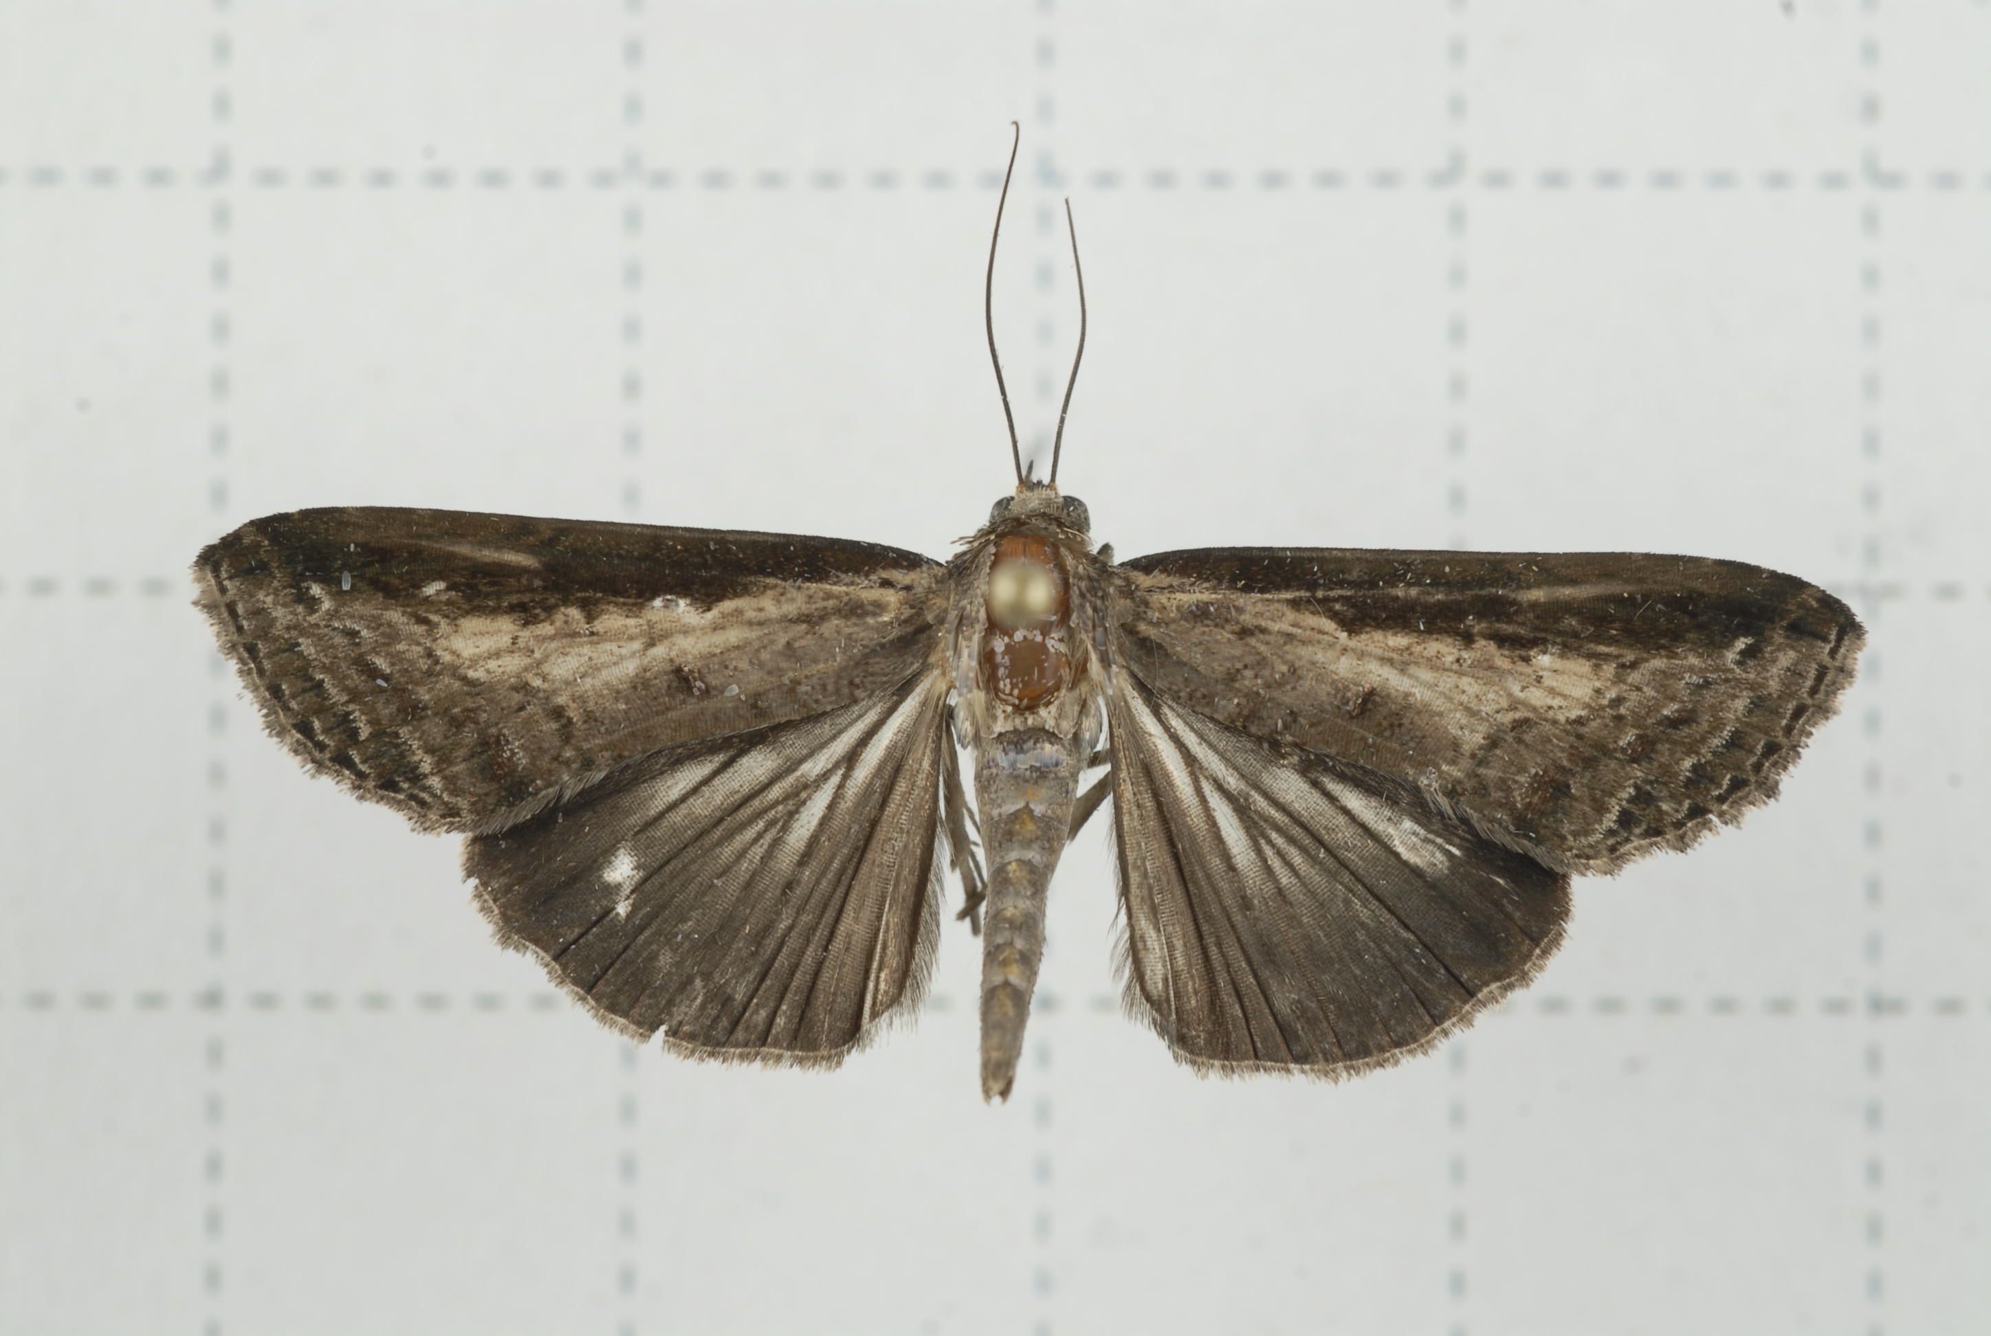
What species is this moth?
Lophoptera squammigera
